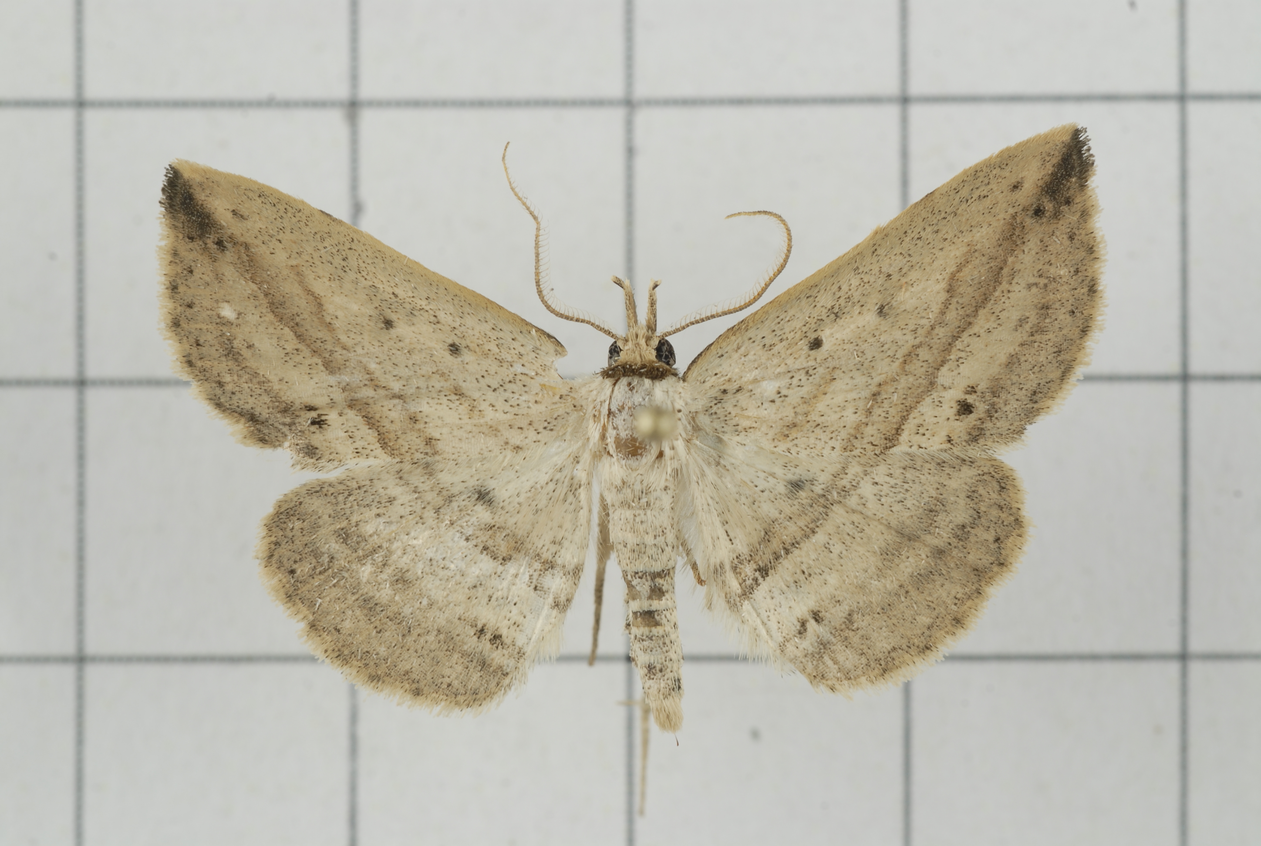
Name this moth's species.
Carsina kanshireiensis
